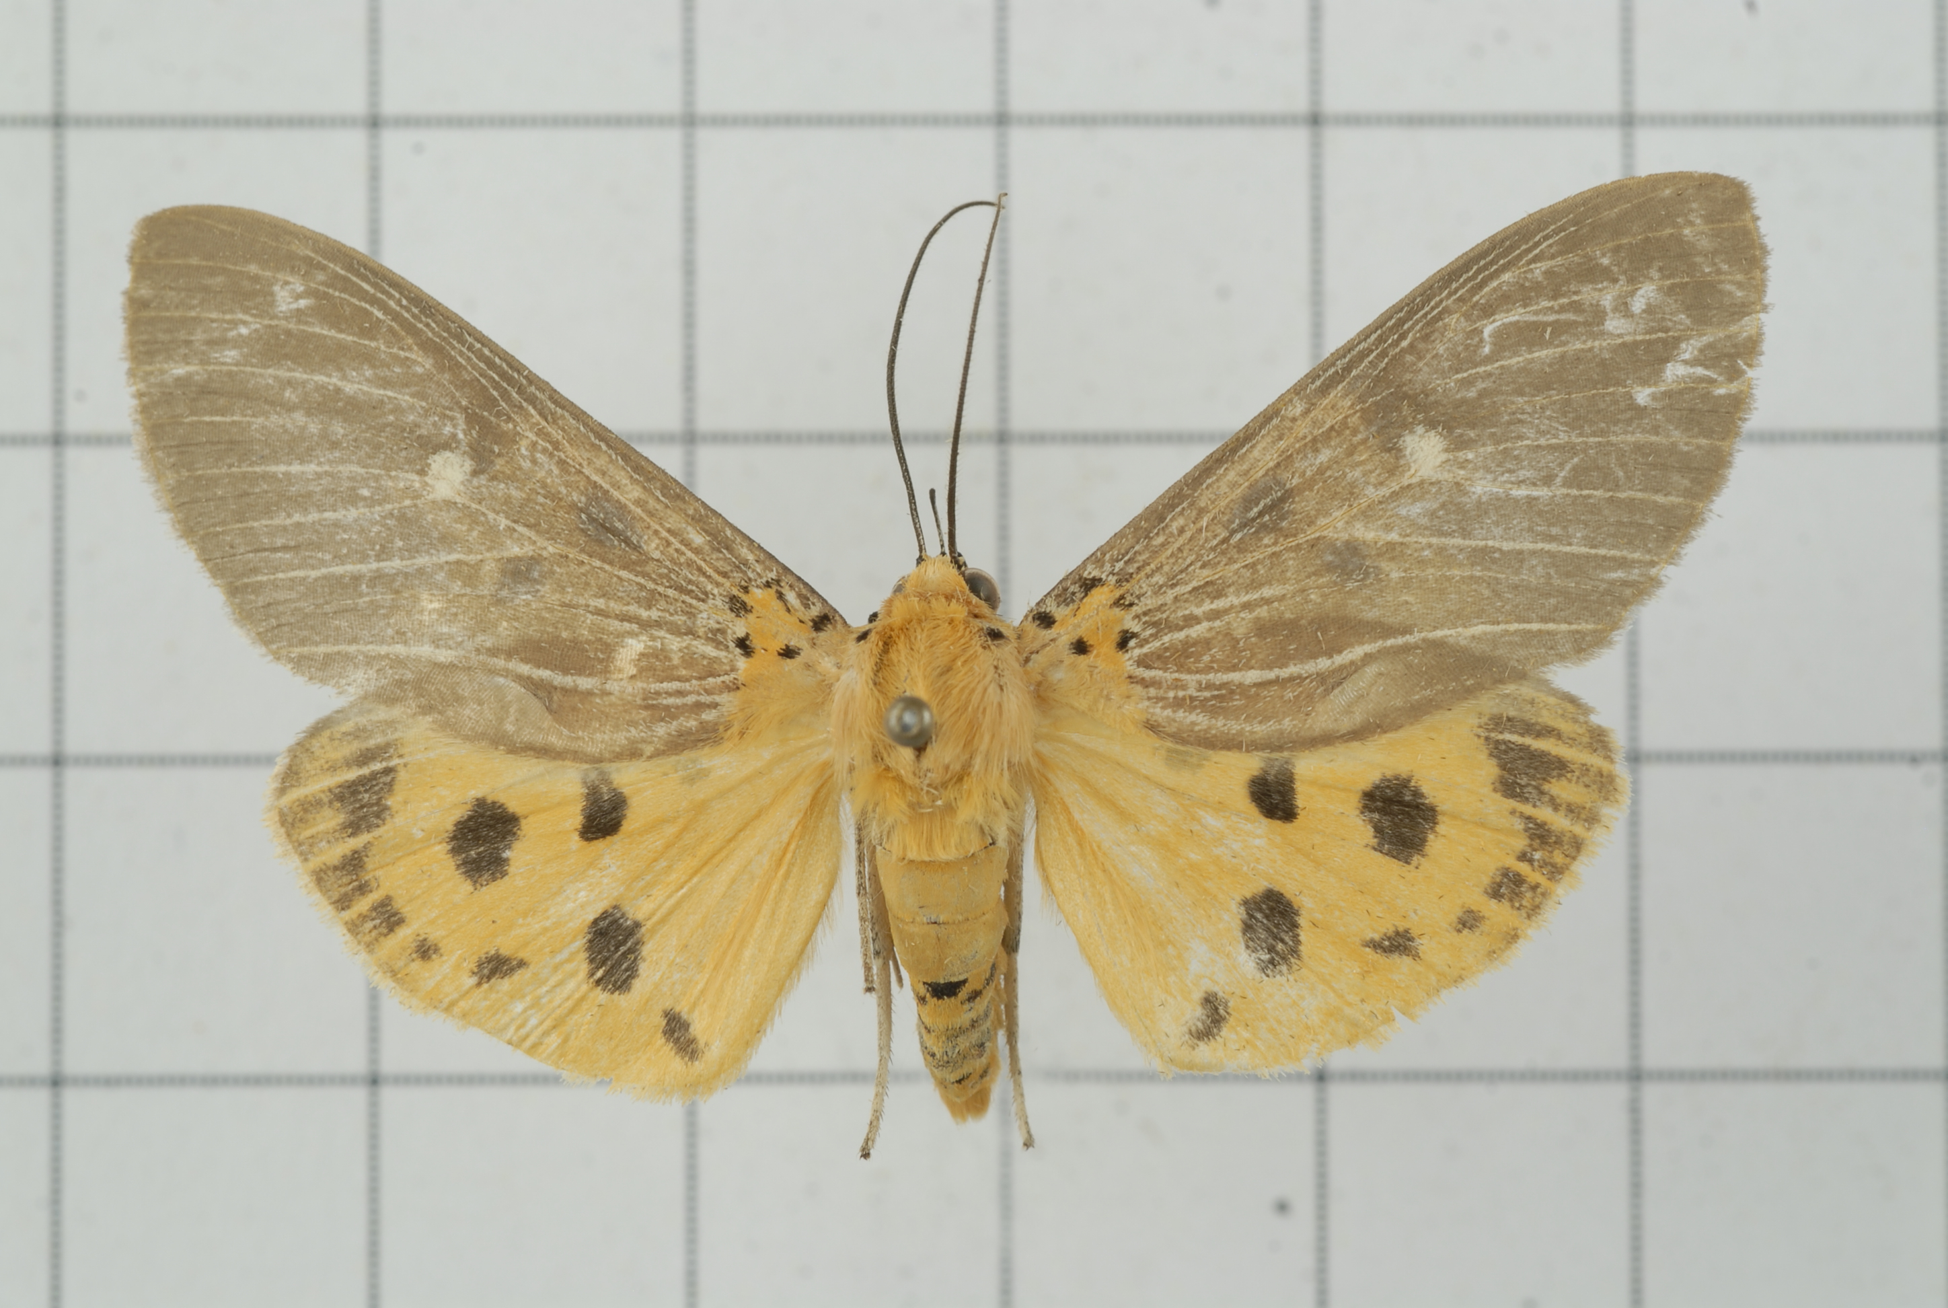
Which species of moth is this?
Asota caricae
